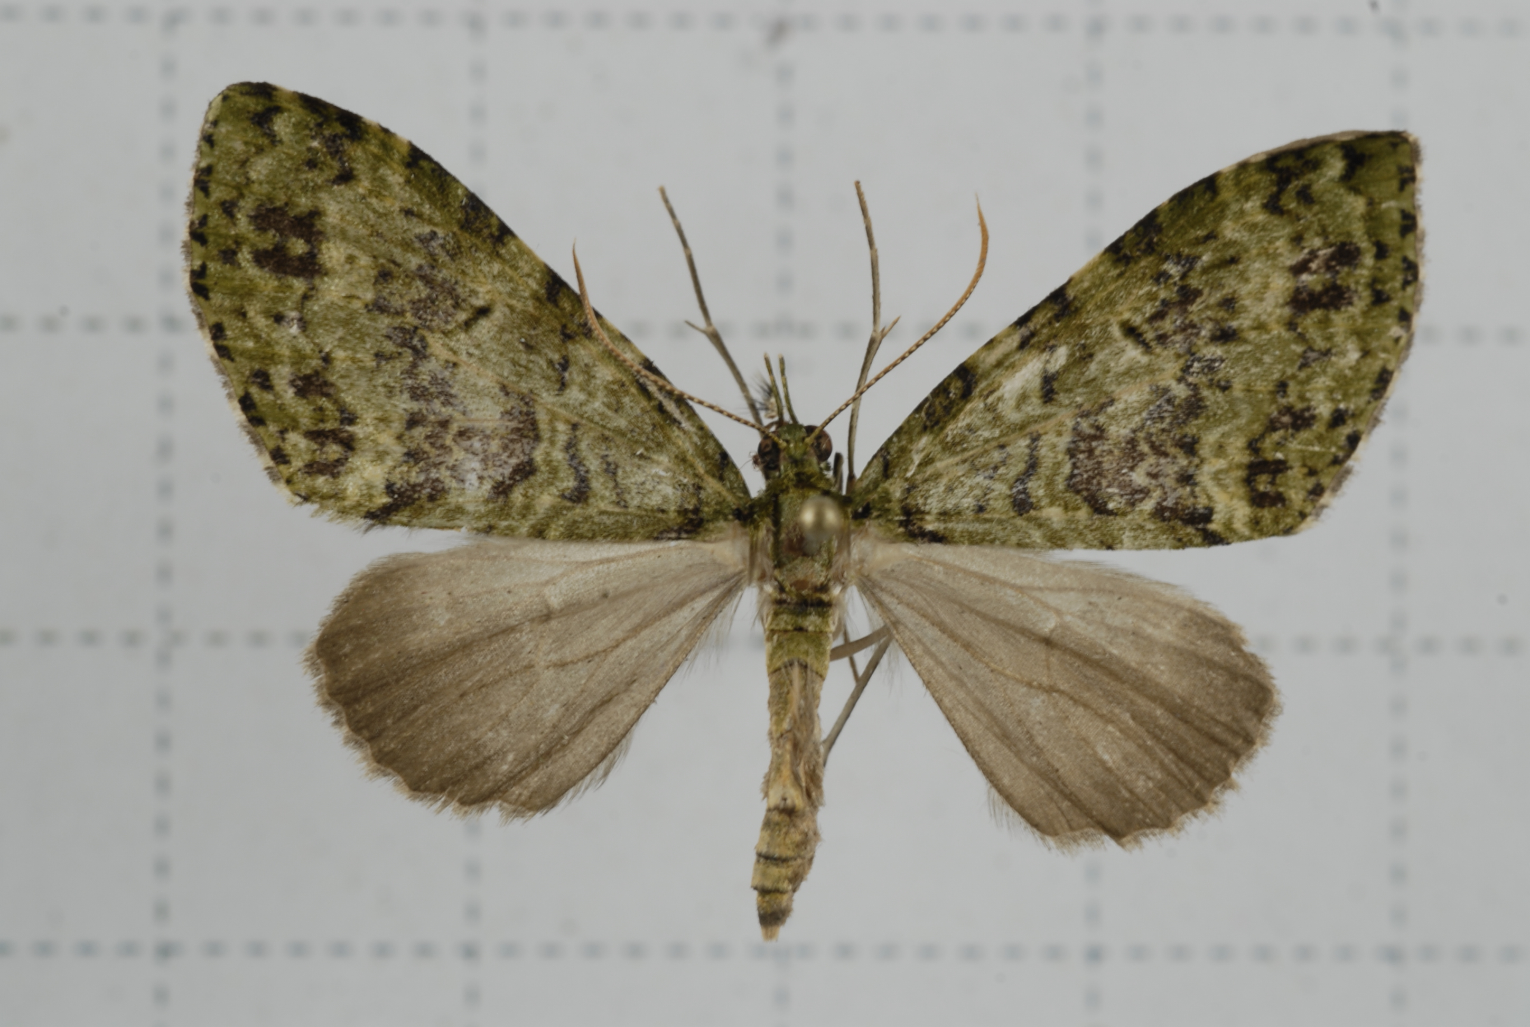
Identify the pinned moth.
Hypocometa clauda
